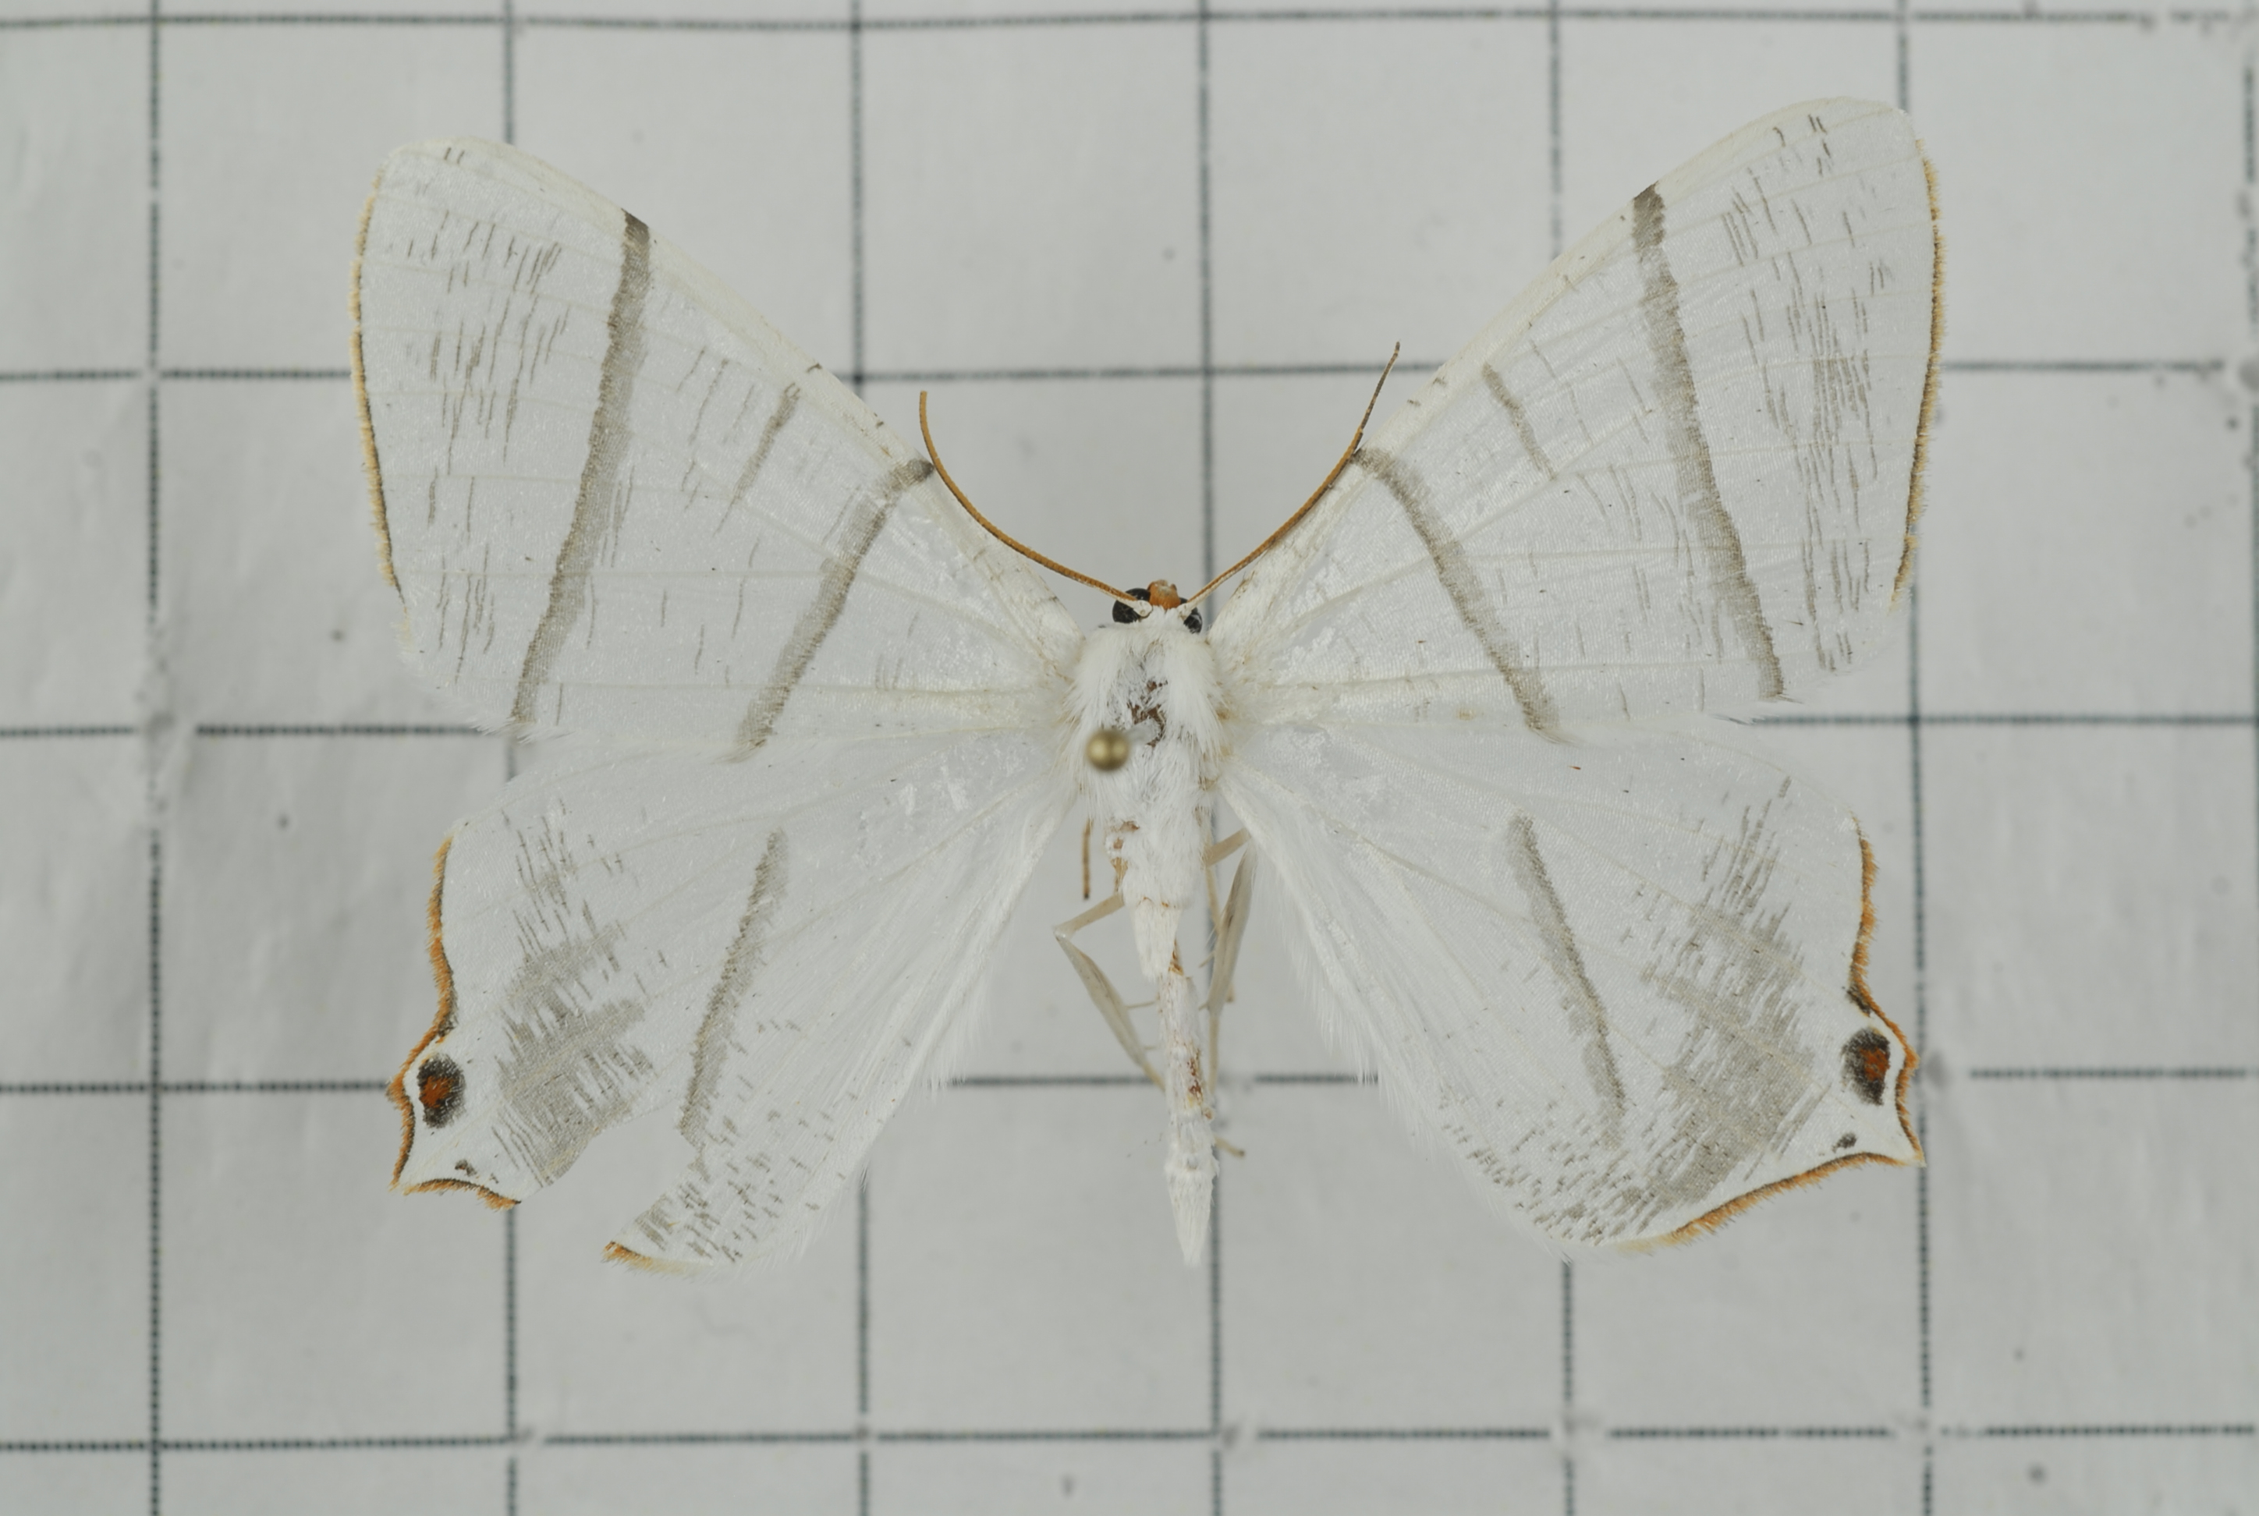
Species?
Ourapteryx similaria horishana
